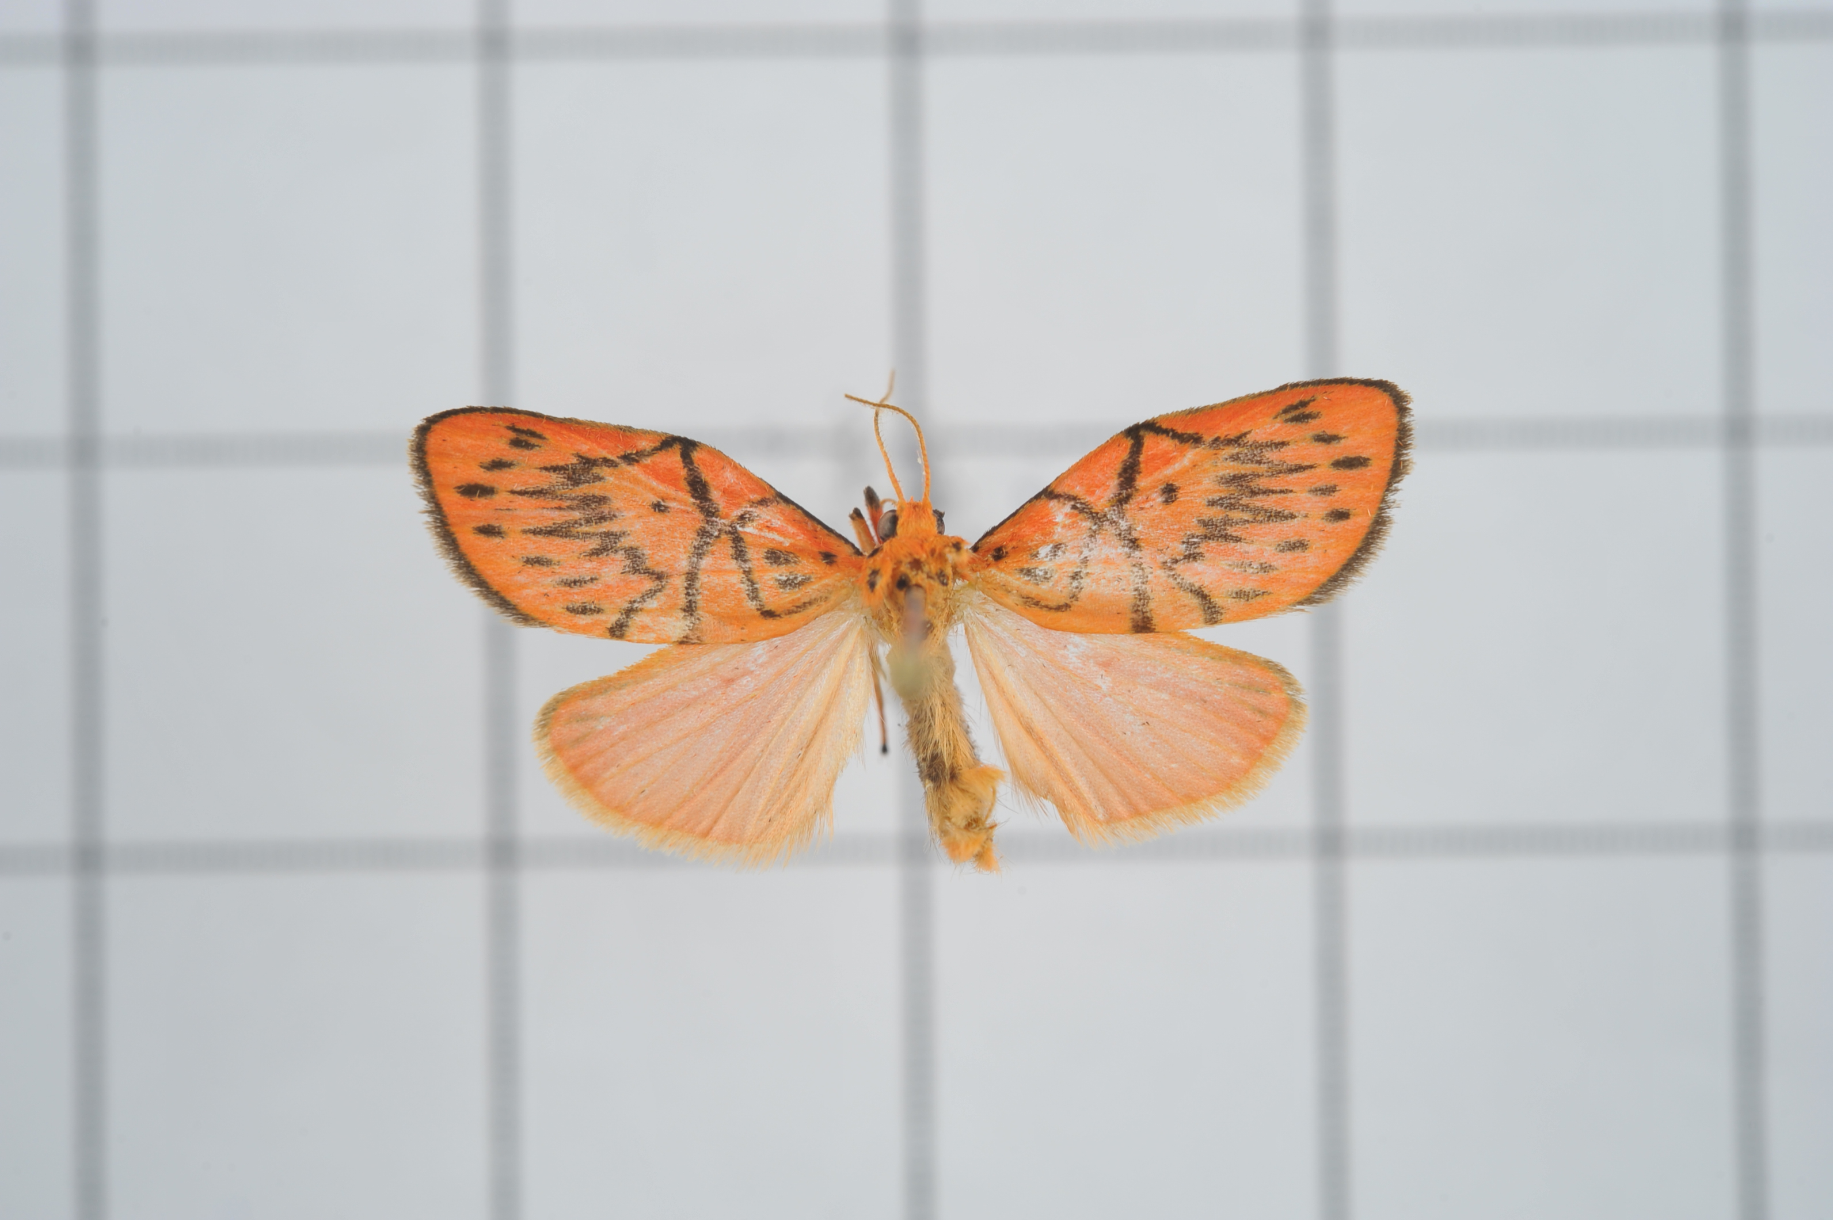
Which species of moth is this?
Aberrasine lichenshihi
